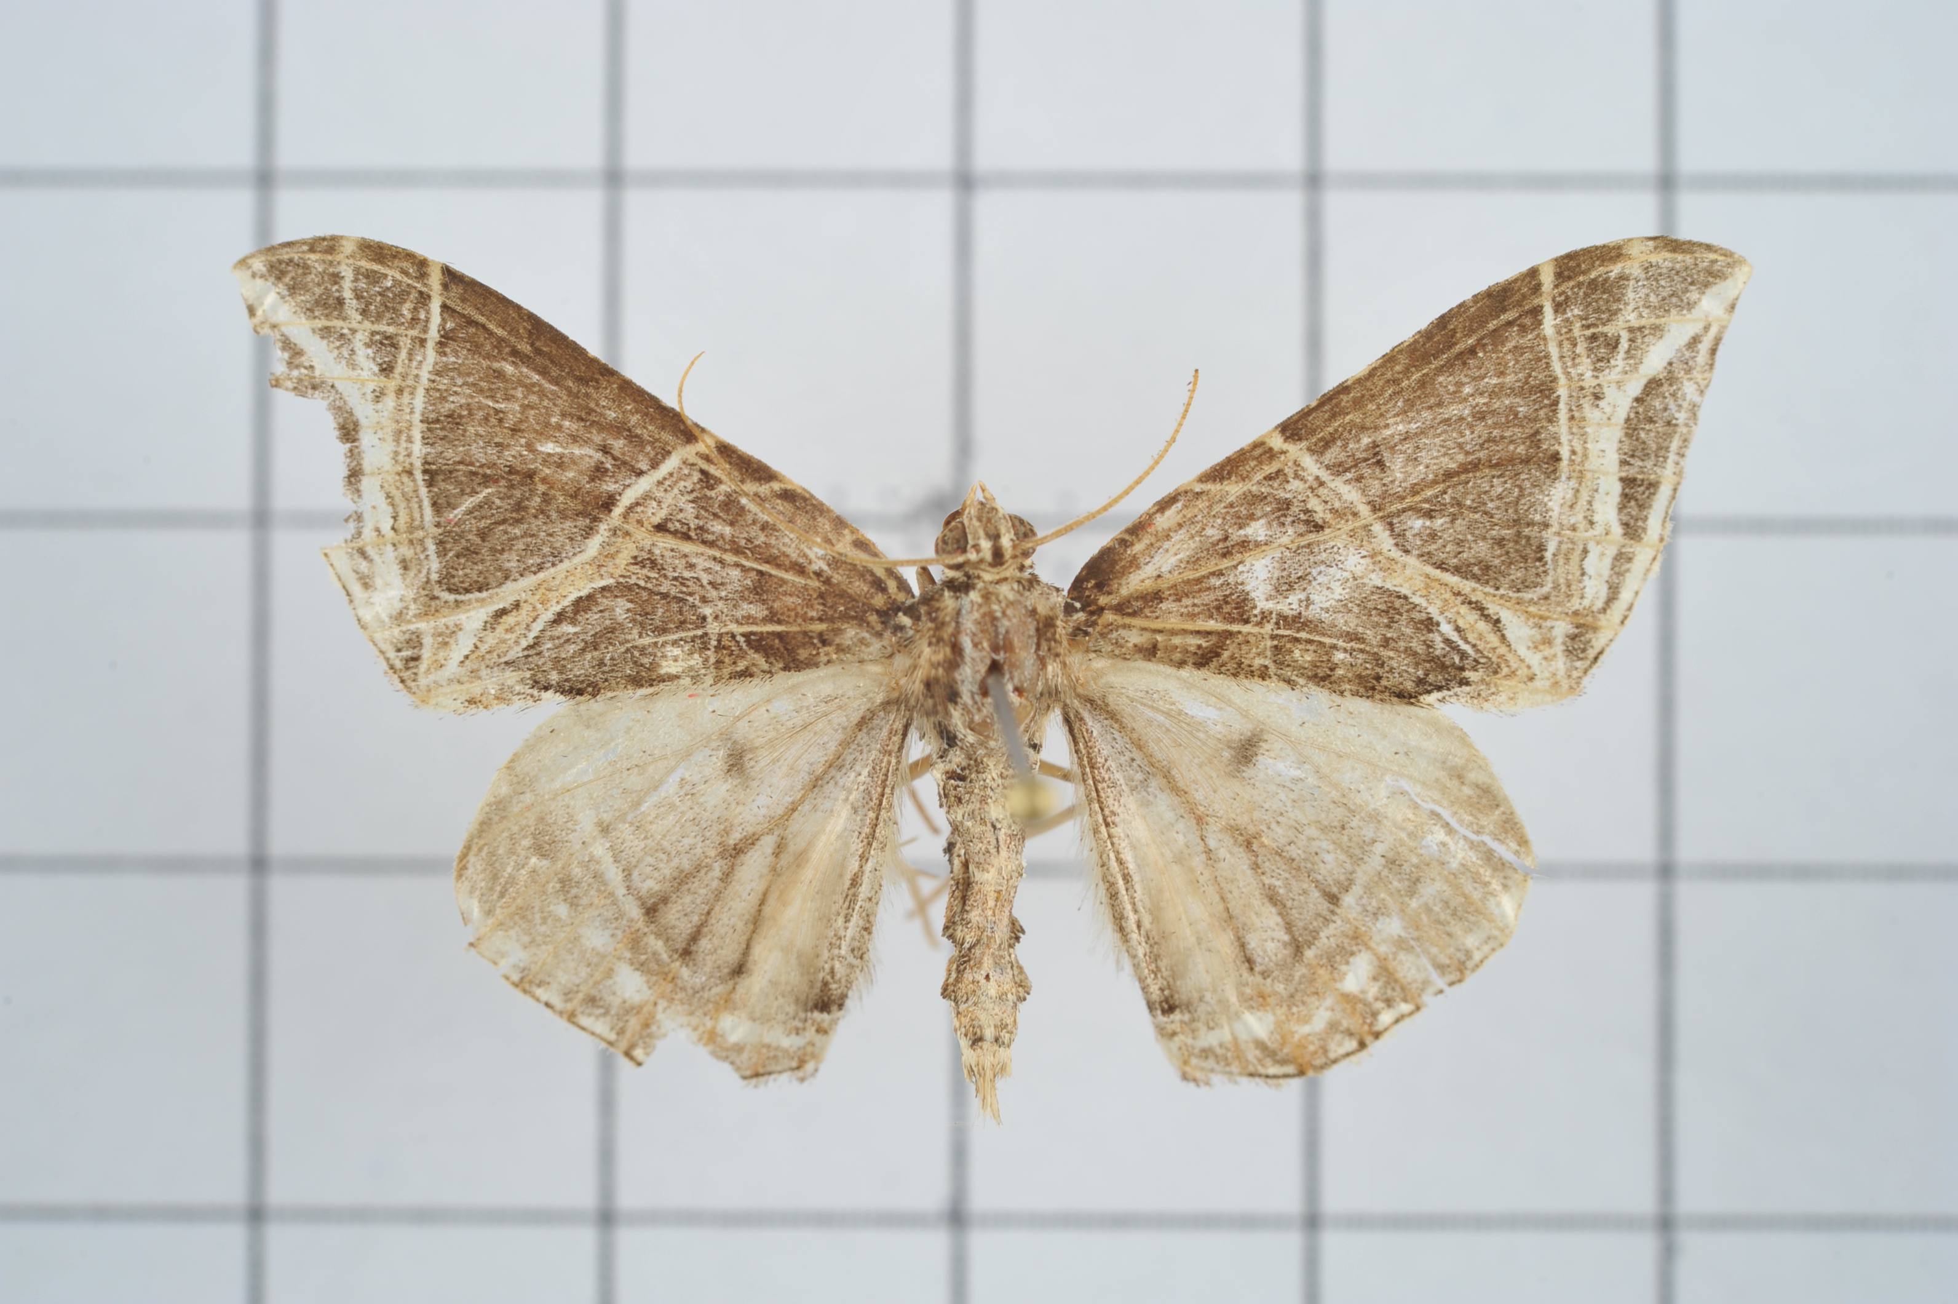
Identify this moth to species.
Ecliptopera rectilinea kanshinensis
